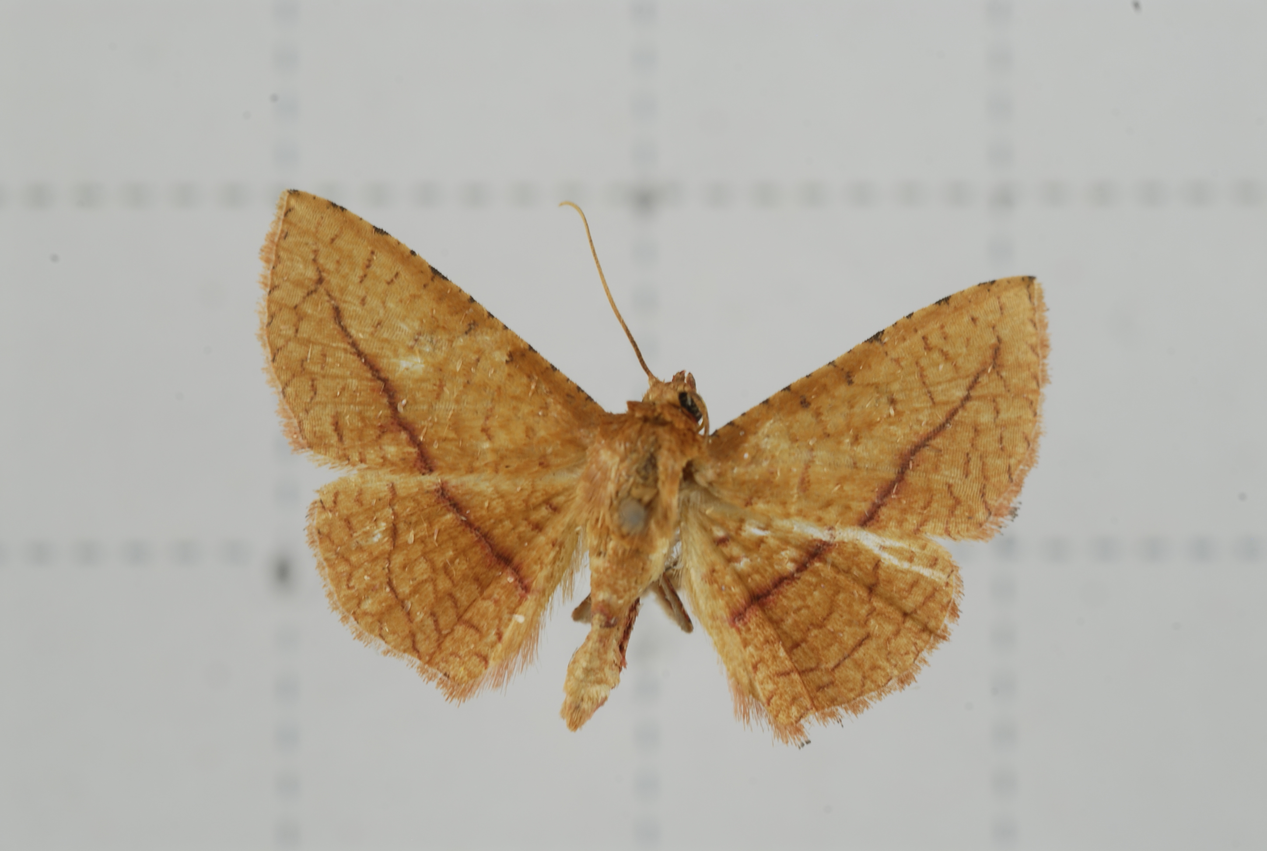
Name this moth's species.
Striglina venia
